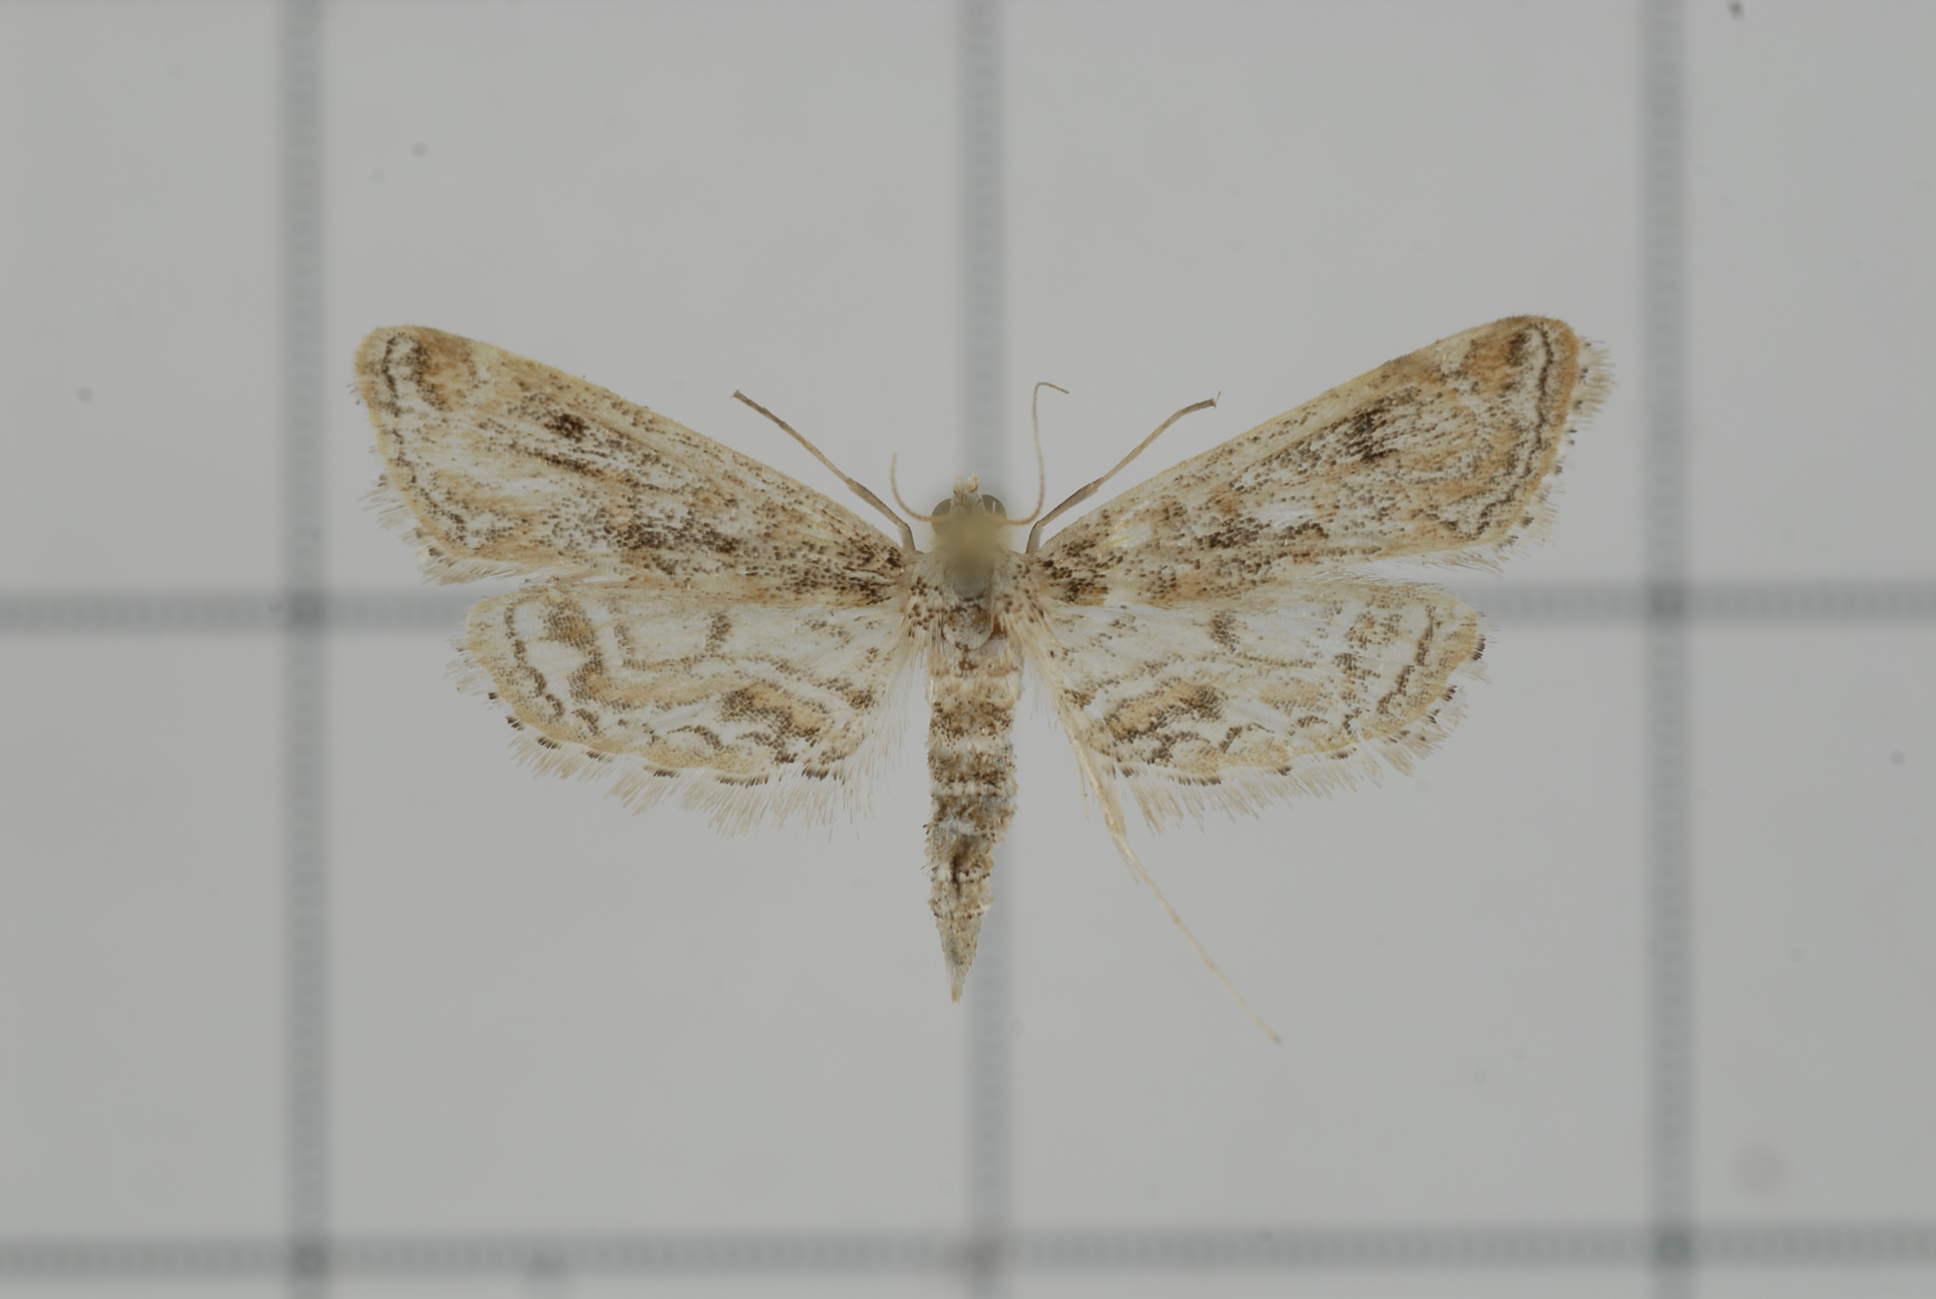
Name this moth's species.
Parapoynx diminutalis
